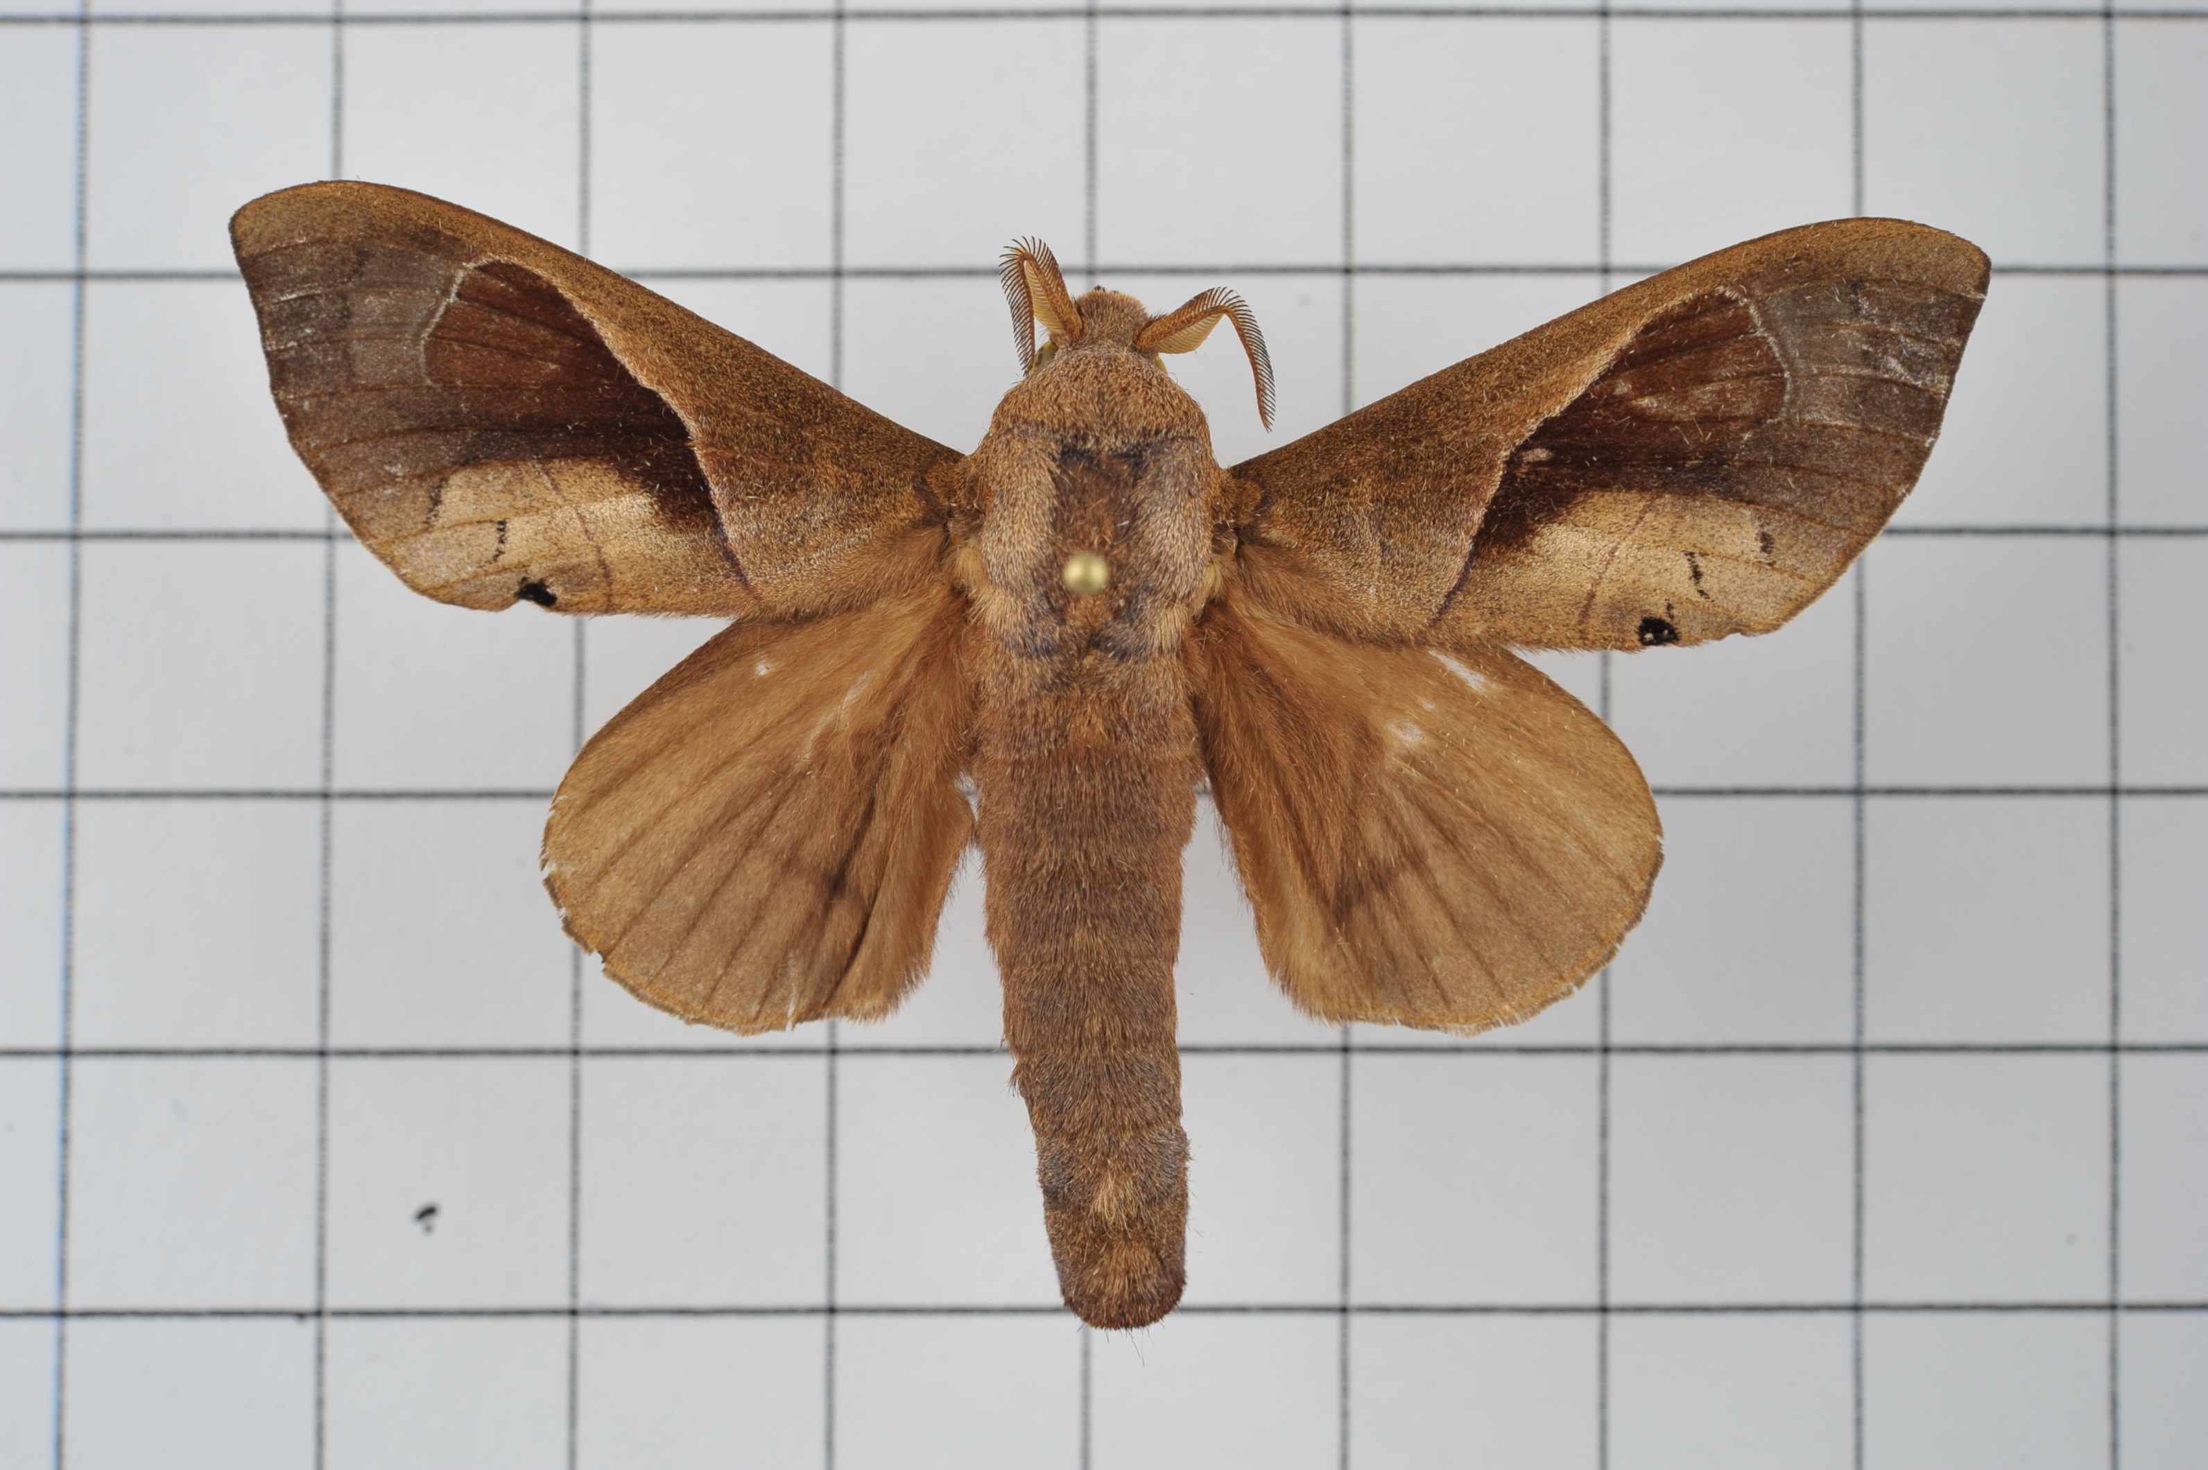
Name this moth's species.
Paralebeda femorata mirabilis
